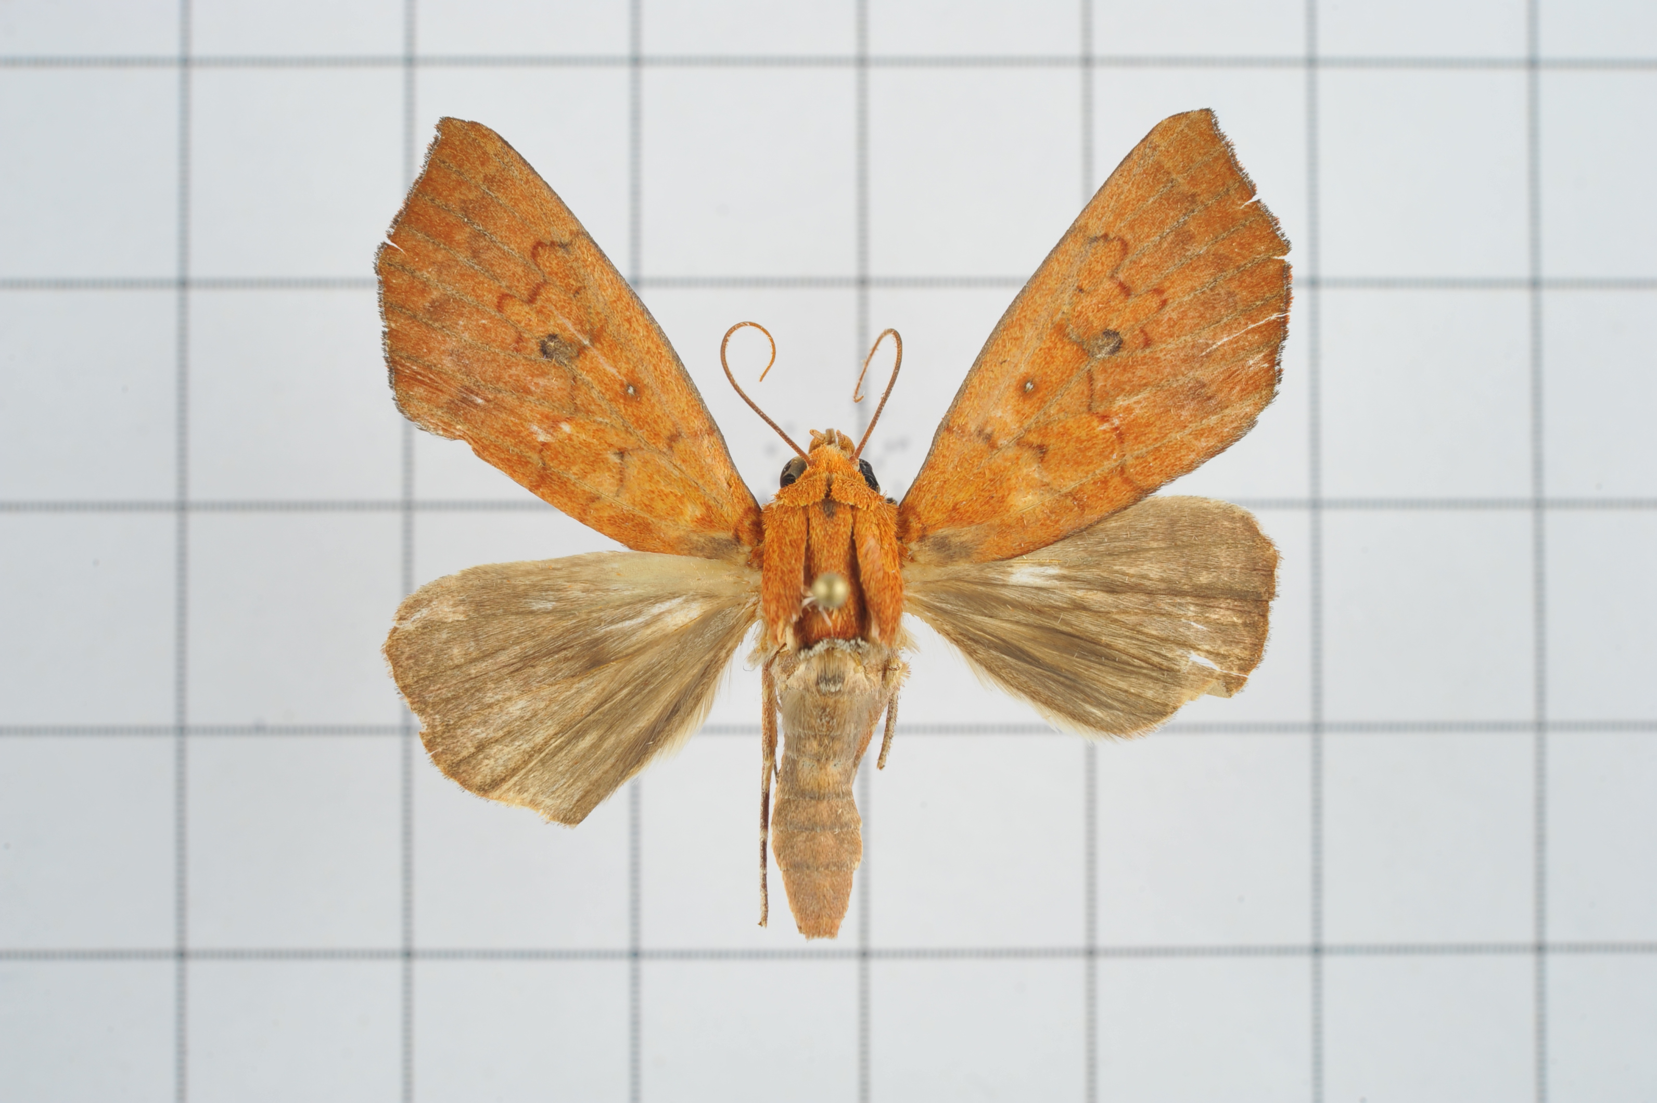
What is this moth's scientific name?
Rusicada fulvida
